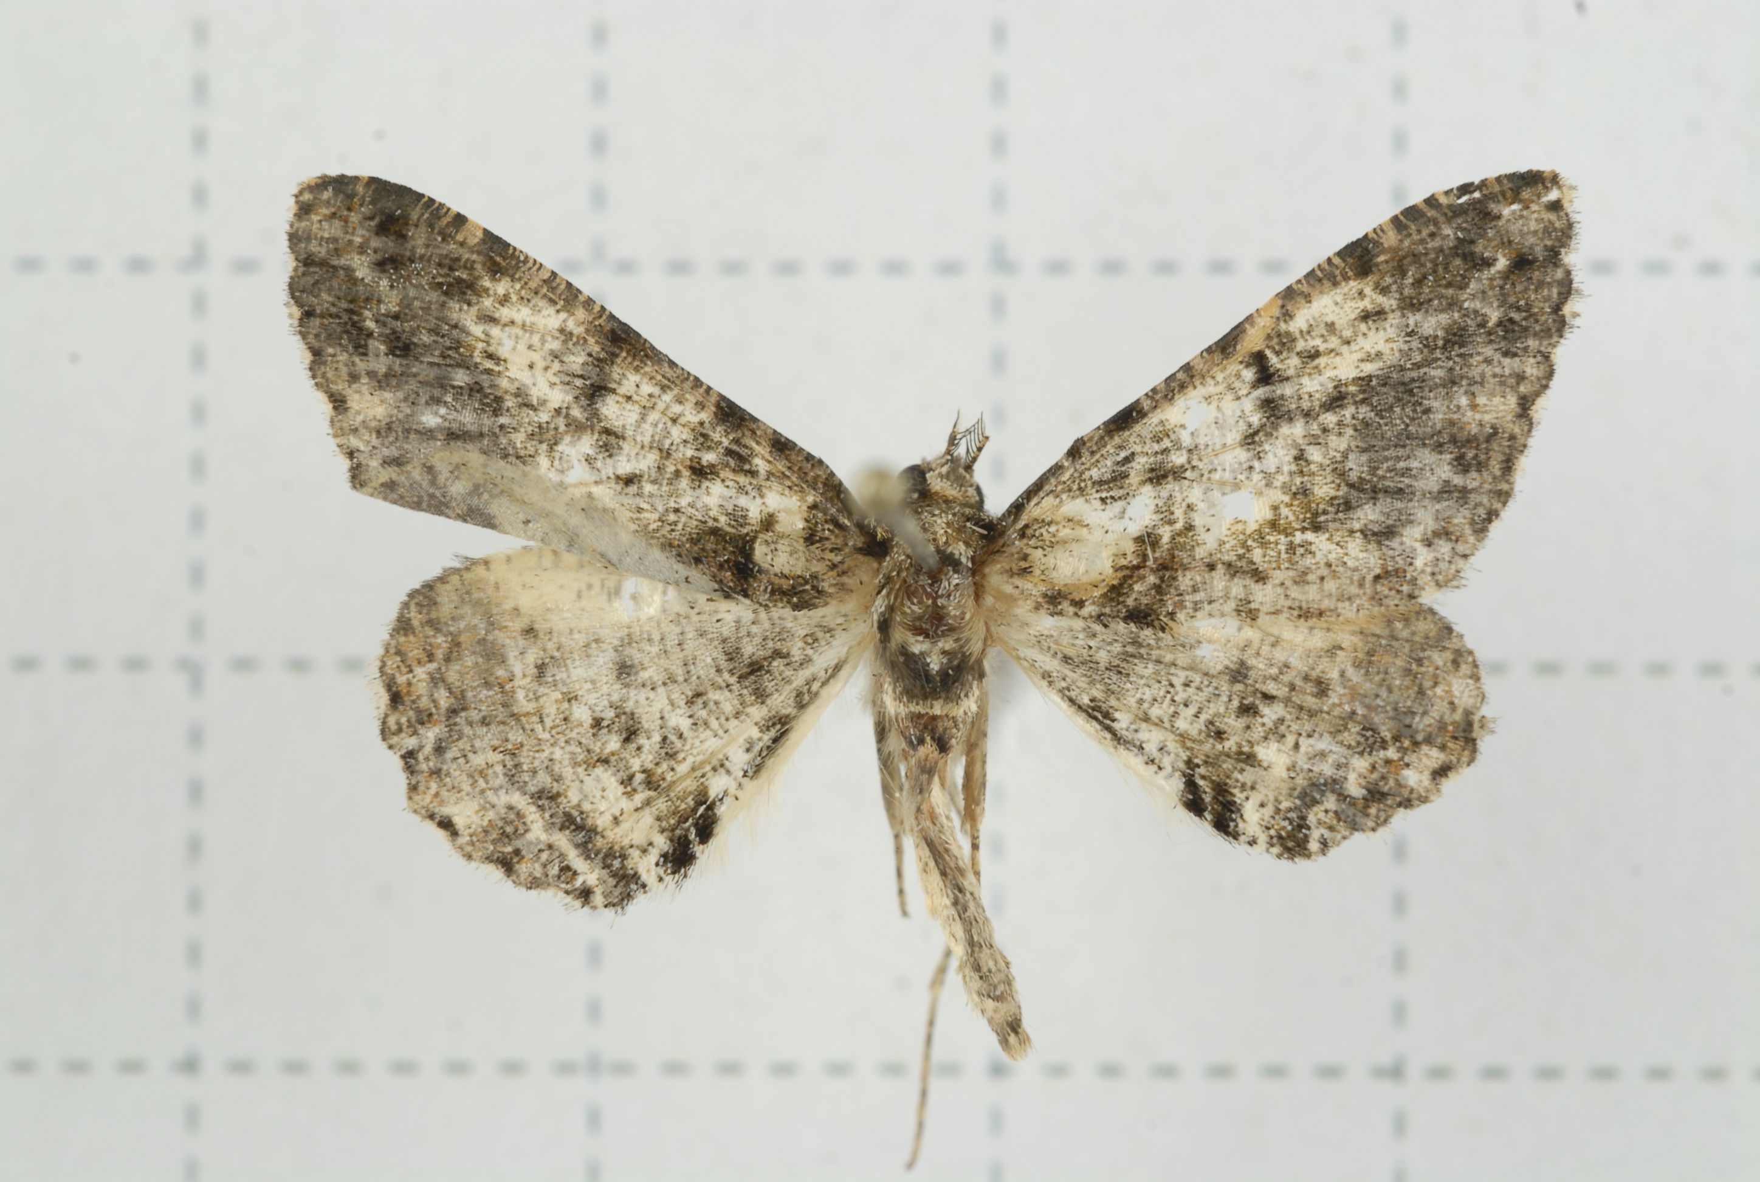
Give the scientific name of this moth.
Alcis taiwanovariegata
